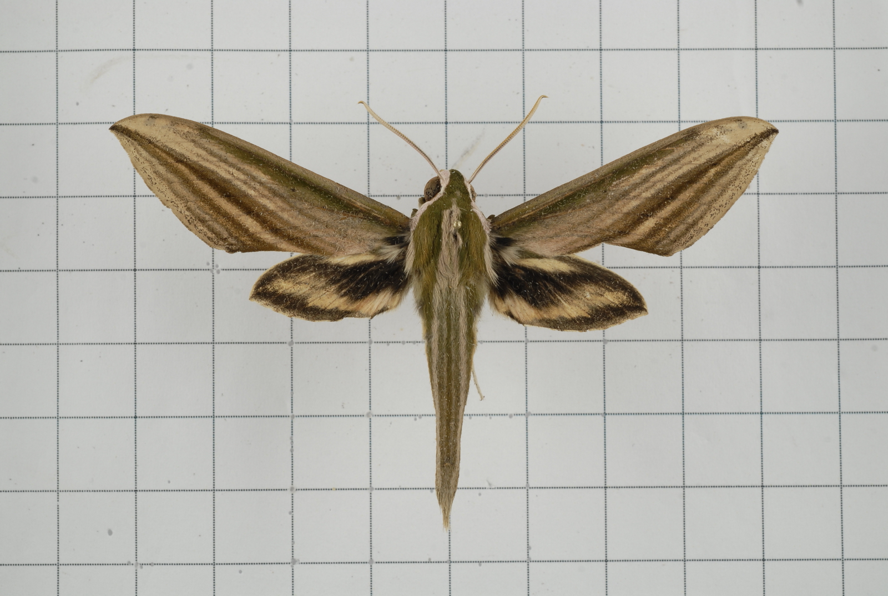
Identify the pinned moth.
Cechetra lineosa
